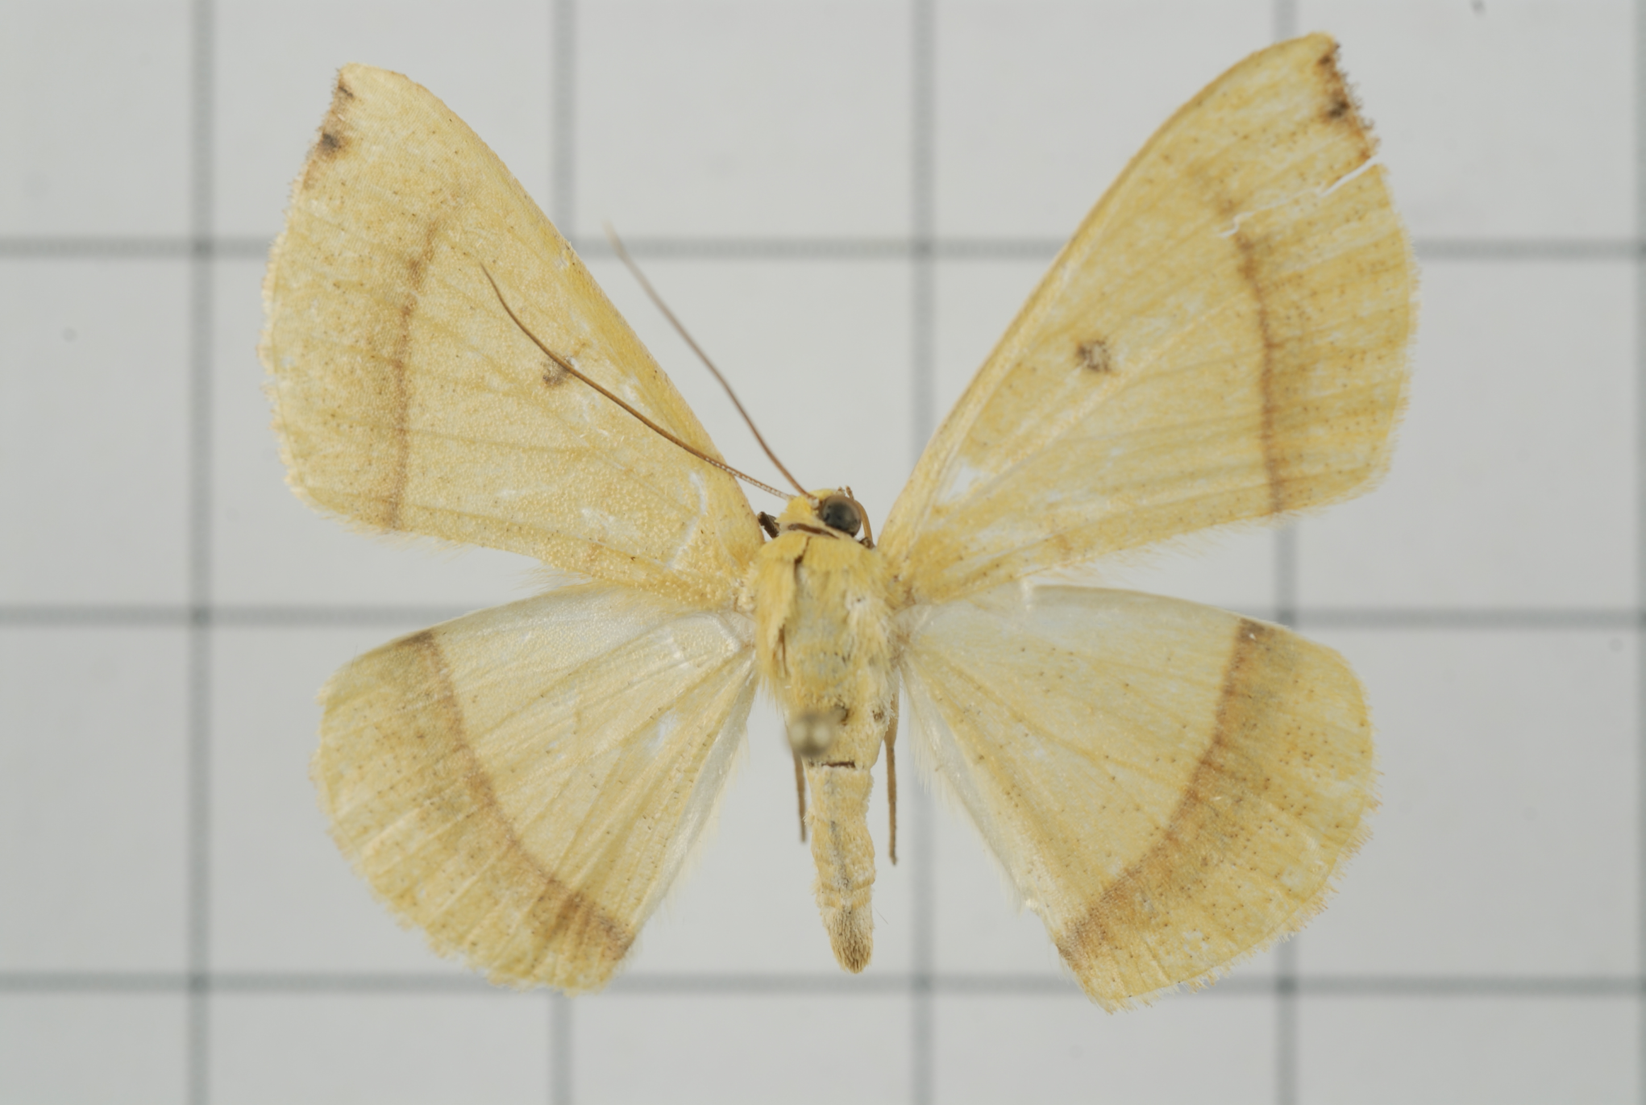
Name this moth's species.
Eilicrinia flava
